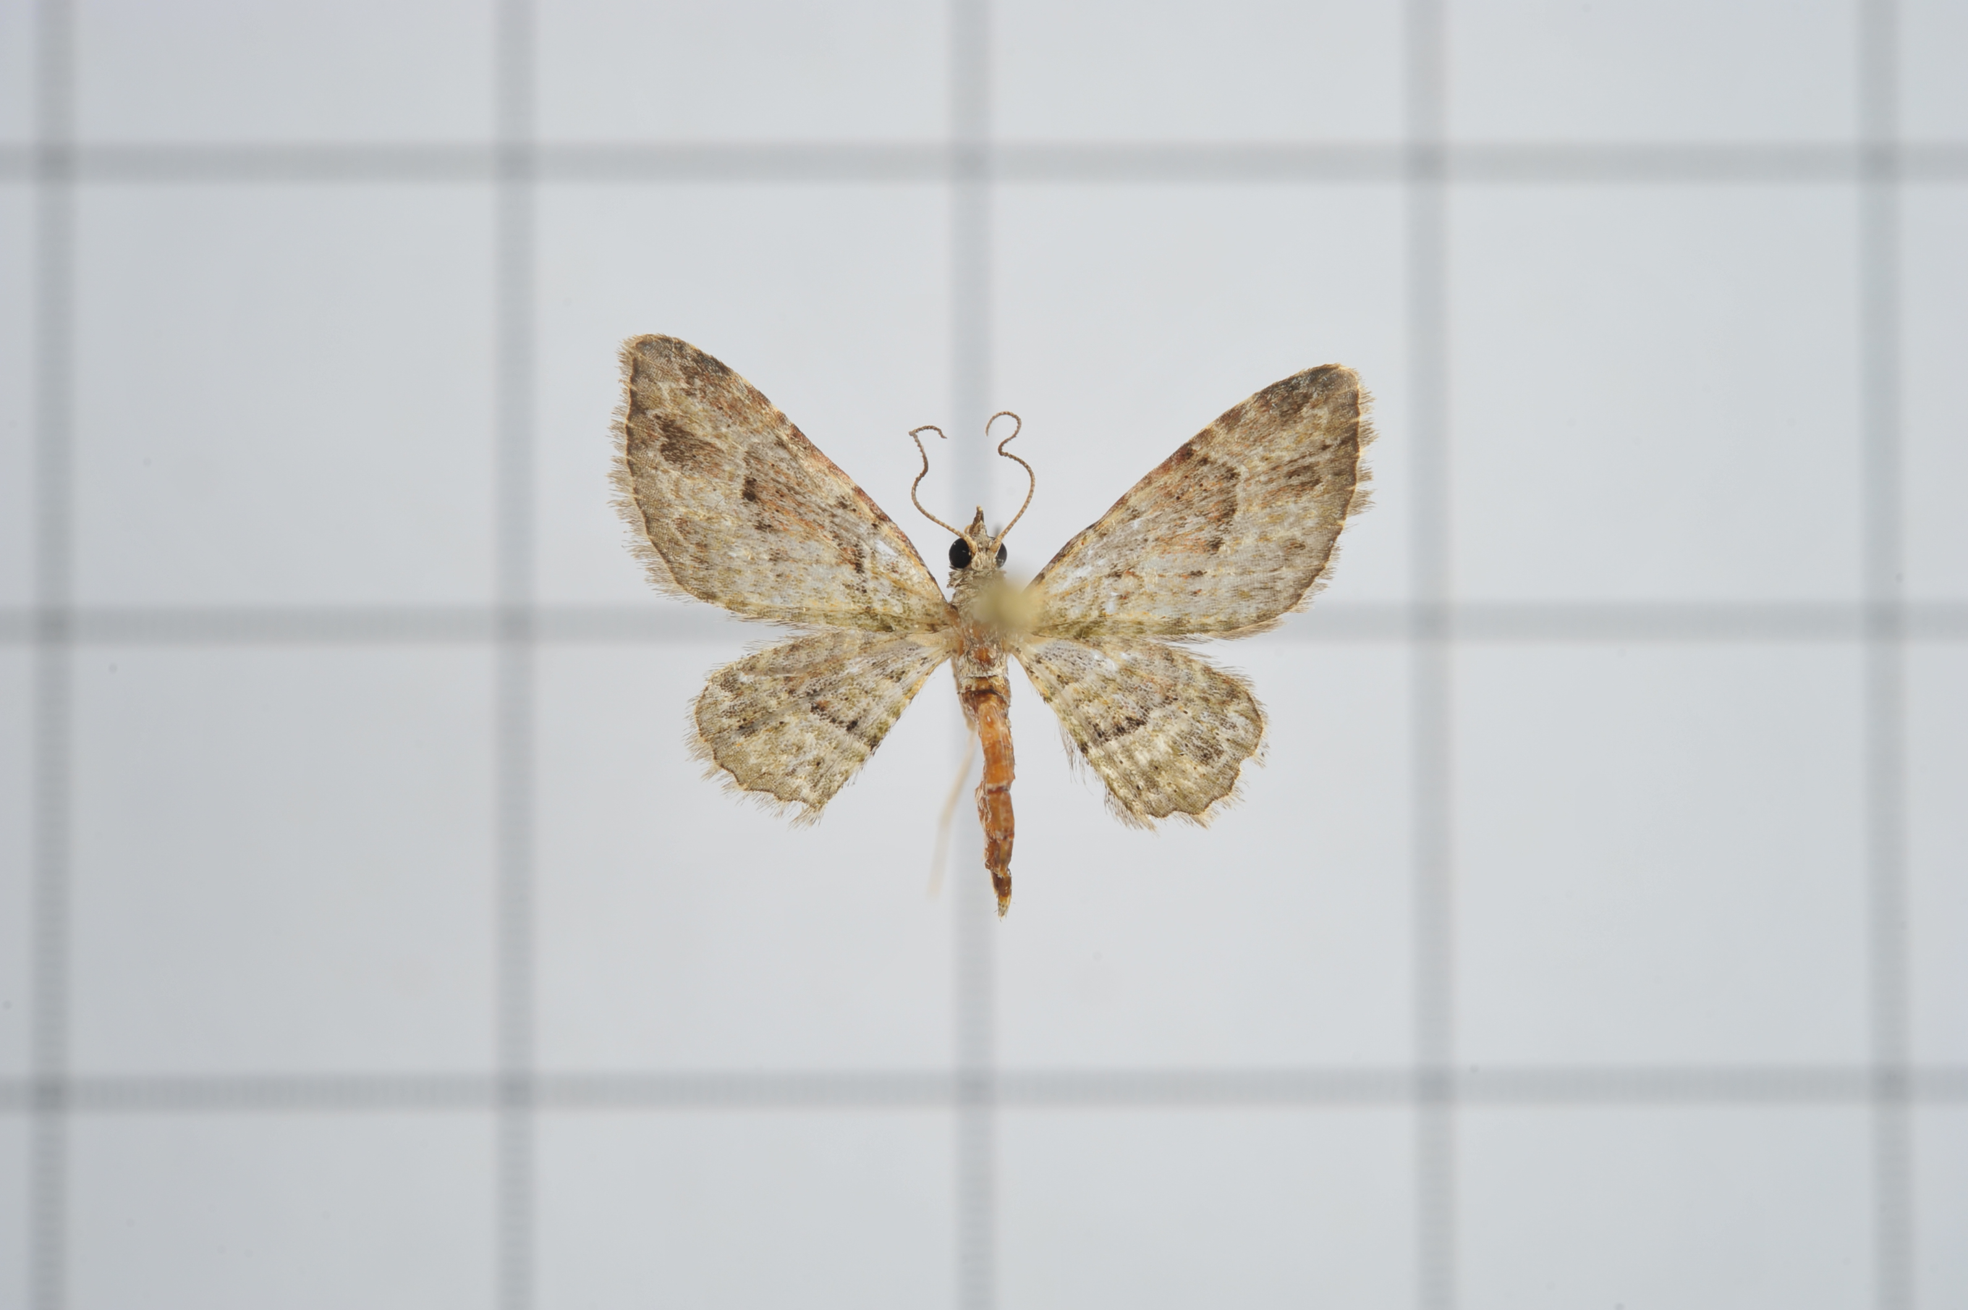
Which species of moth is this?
Calluga costalis
